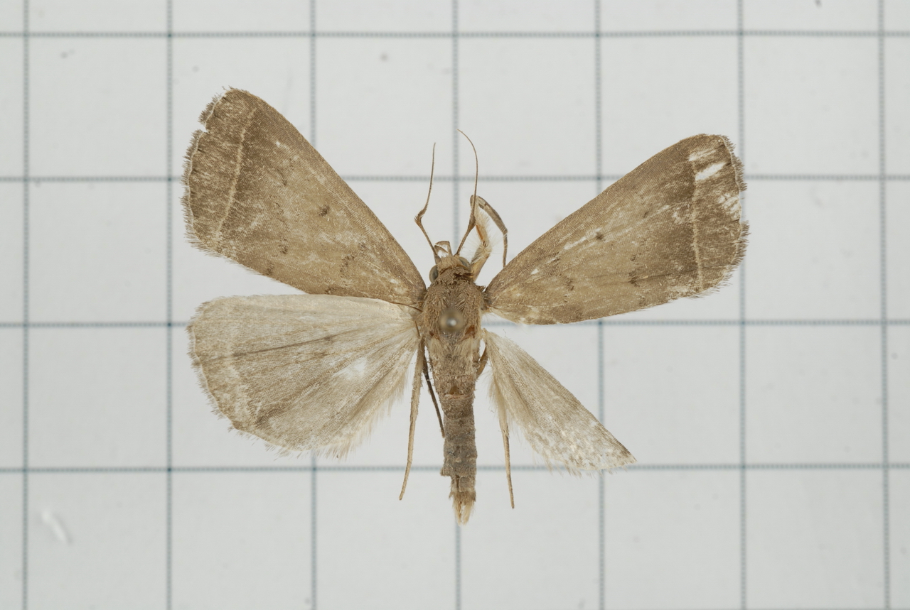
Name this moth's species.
Simplicia niphona
